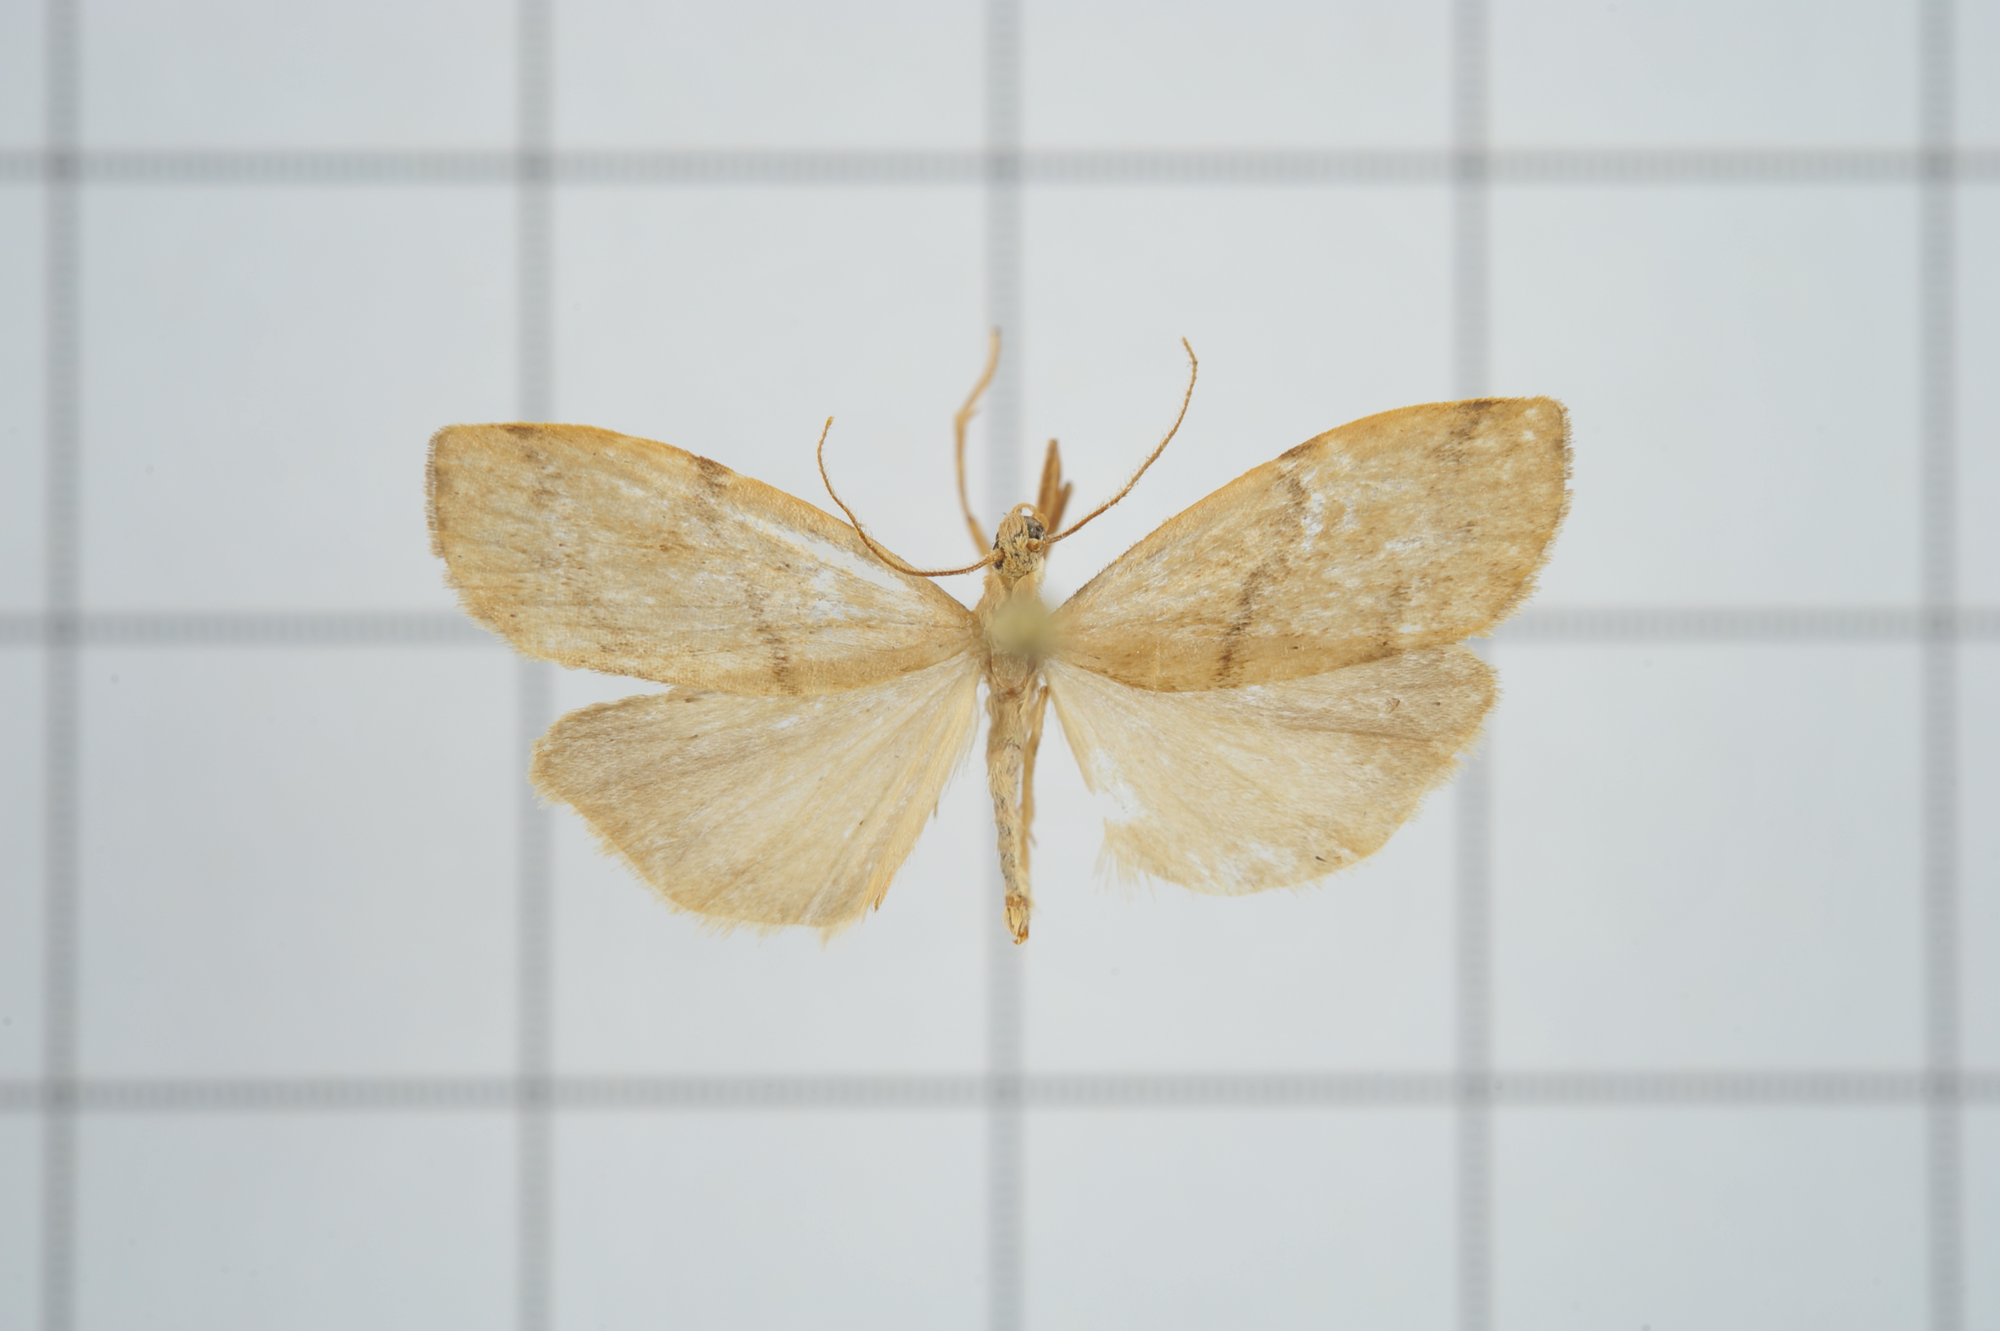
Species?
Mithuna arizana
